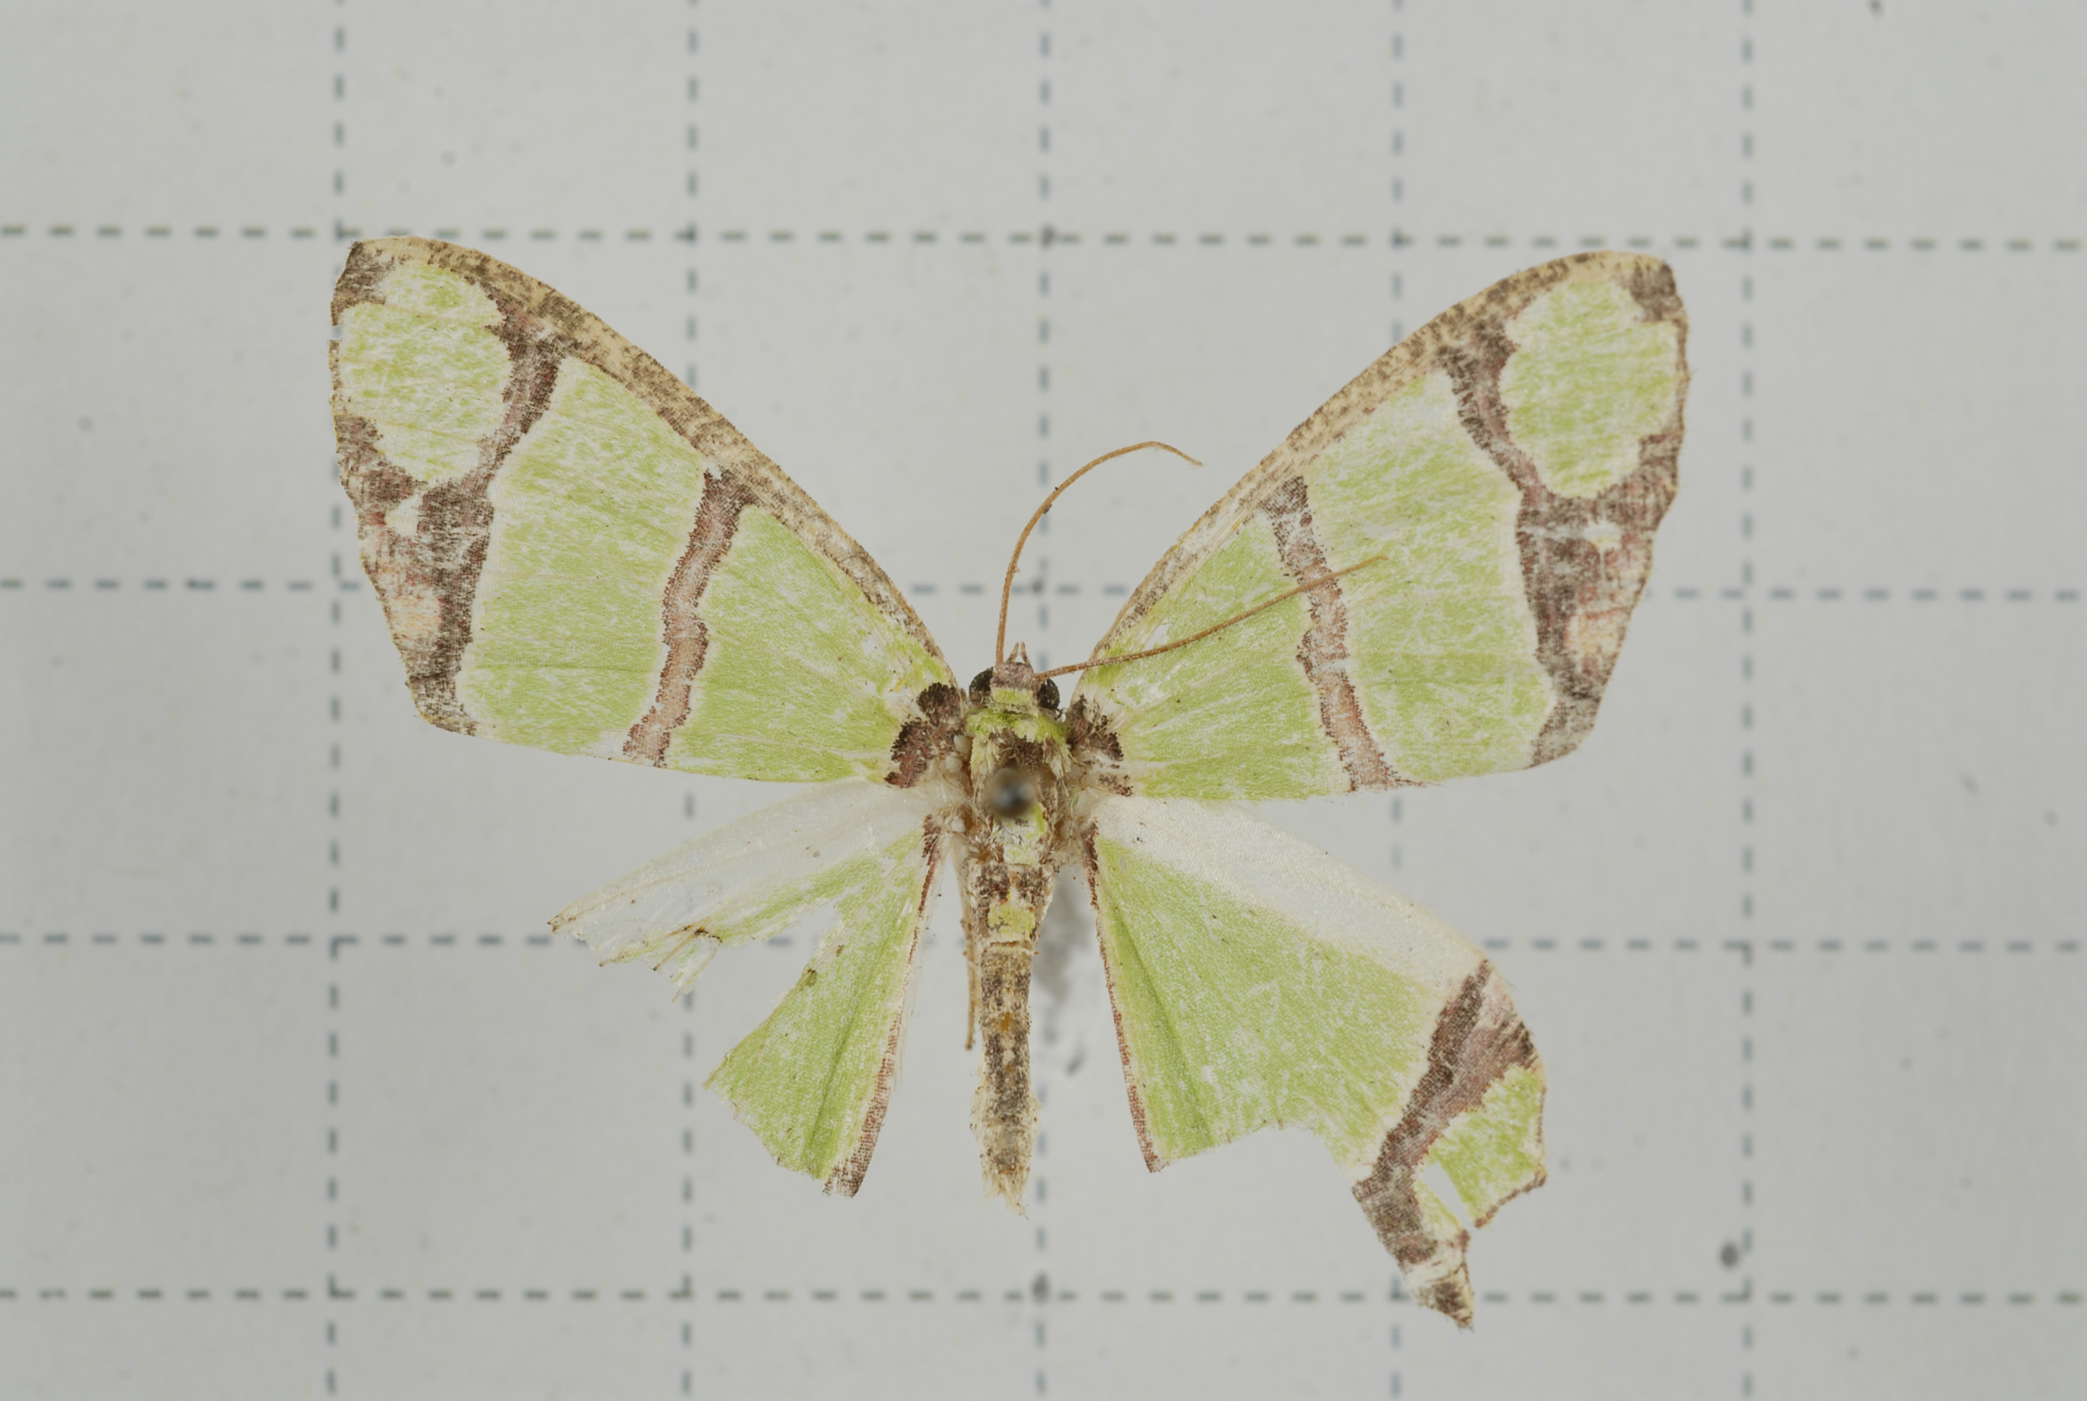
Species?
Agathia magnificentia
